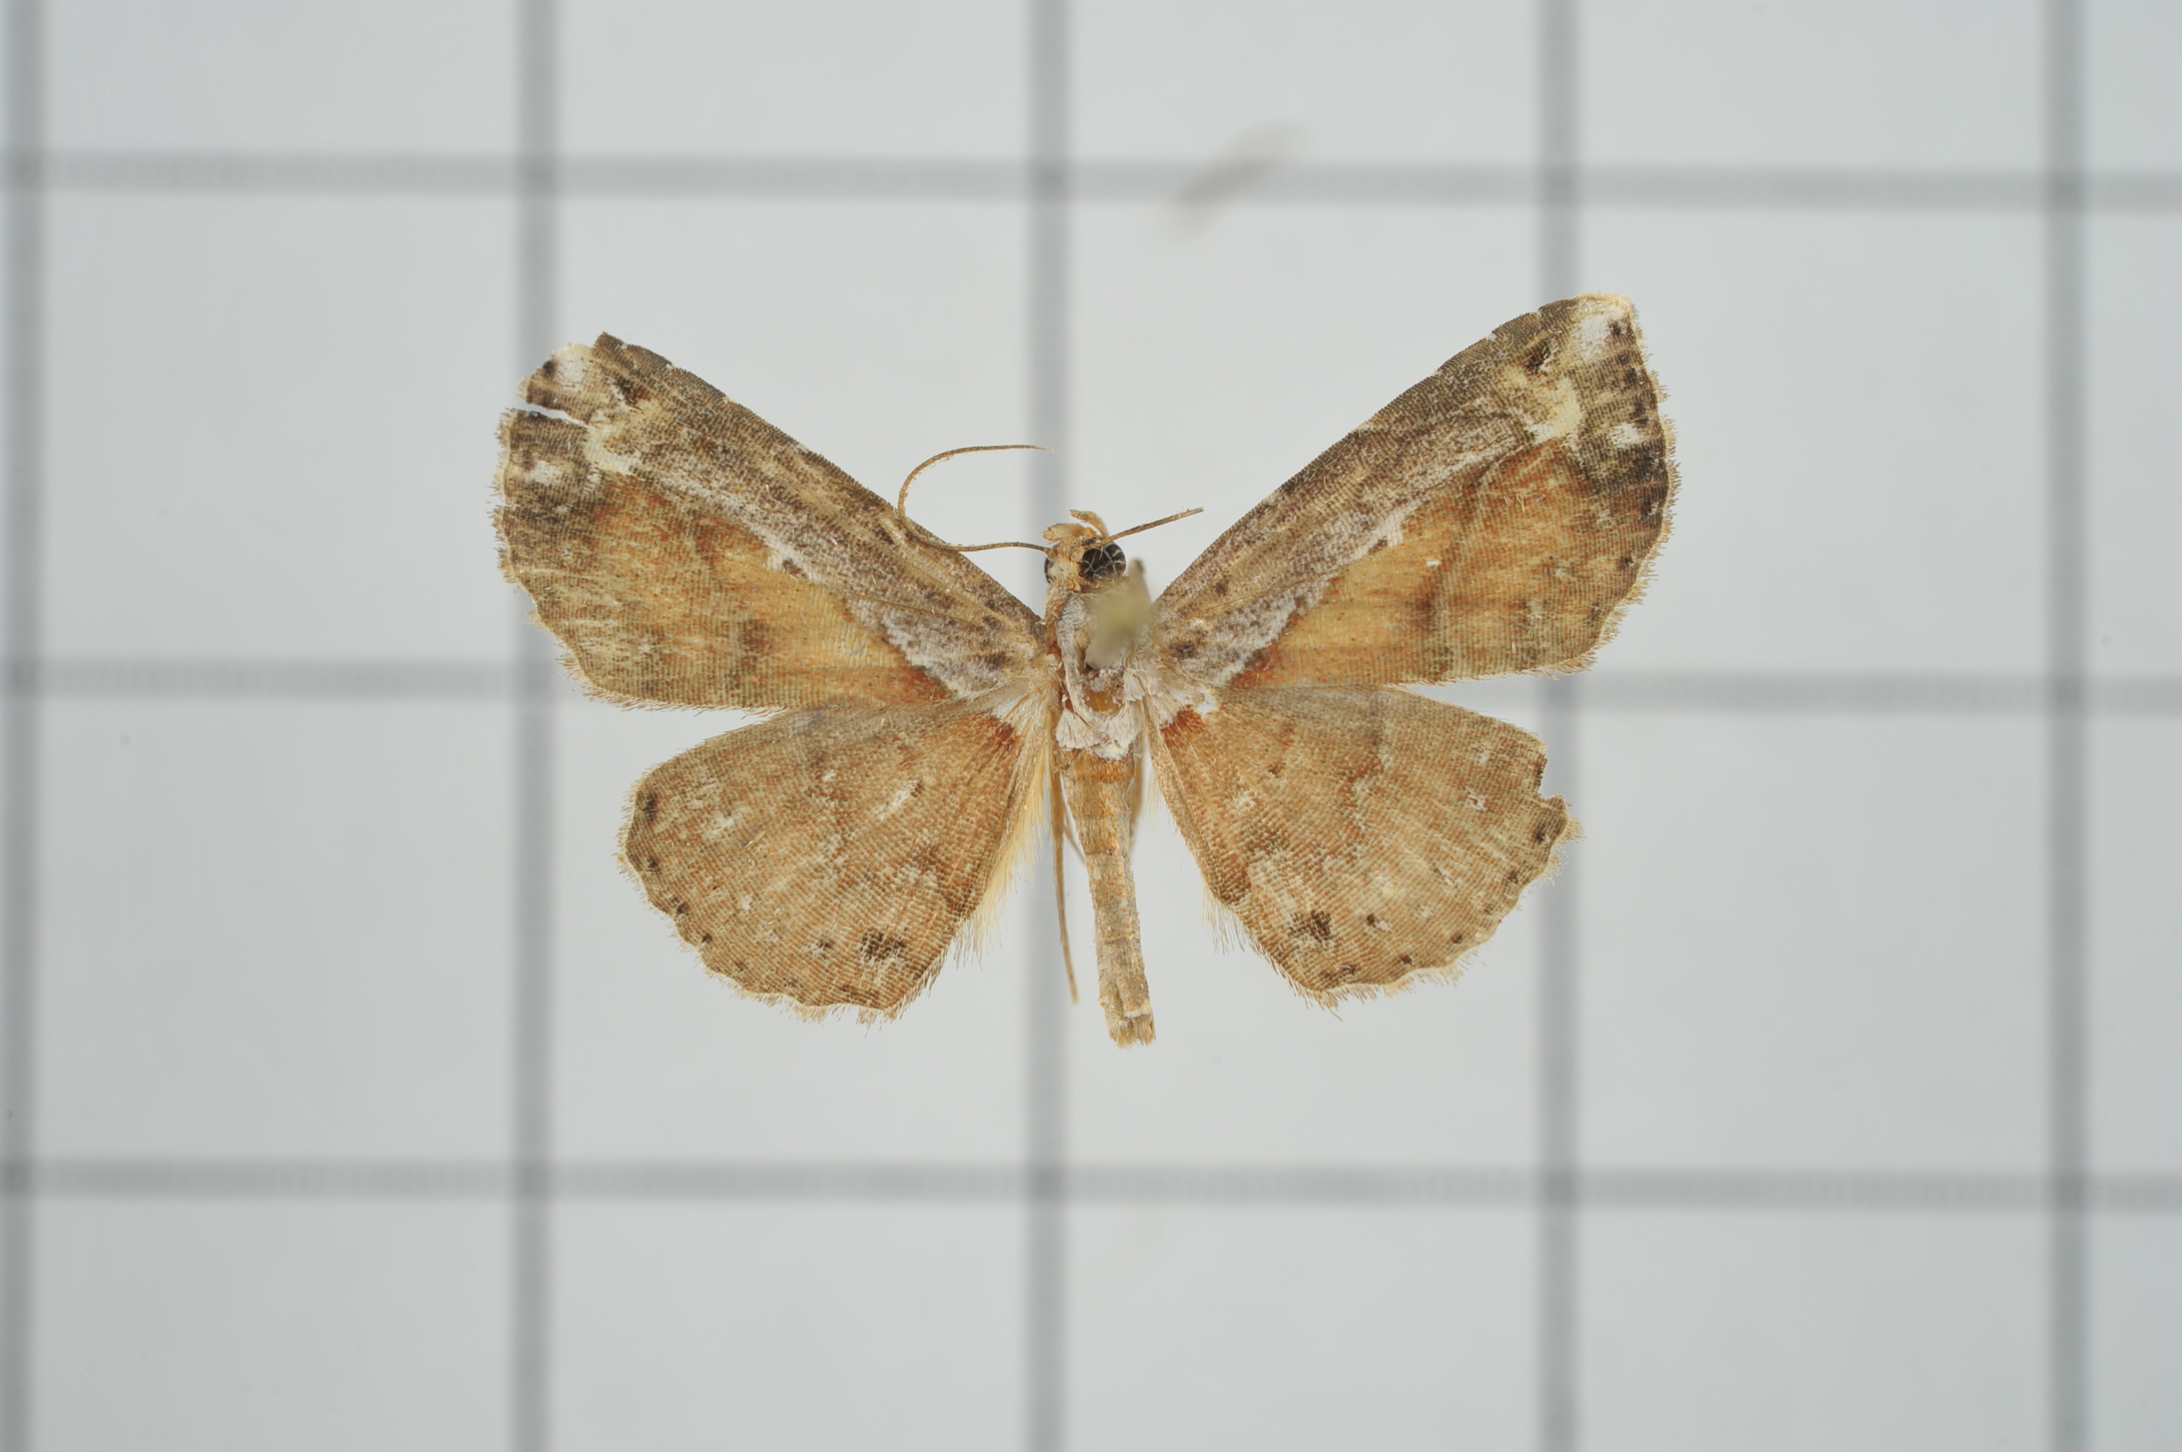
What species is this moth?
Zurobata vacillans
